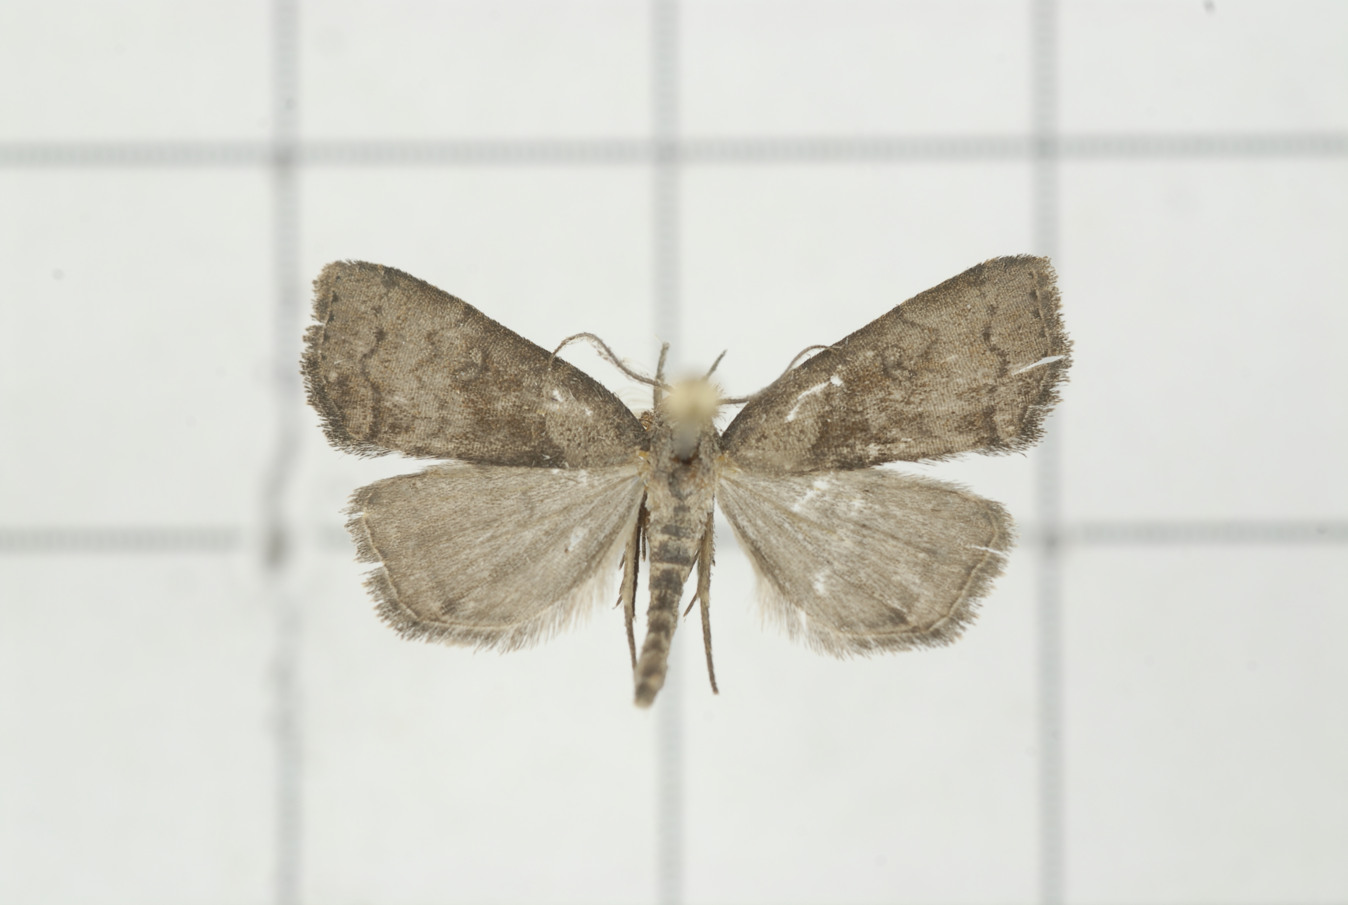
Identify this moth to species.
Herminia kurokoi
